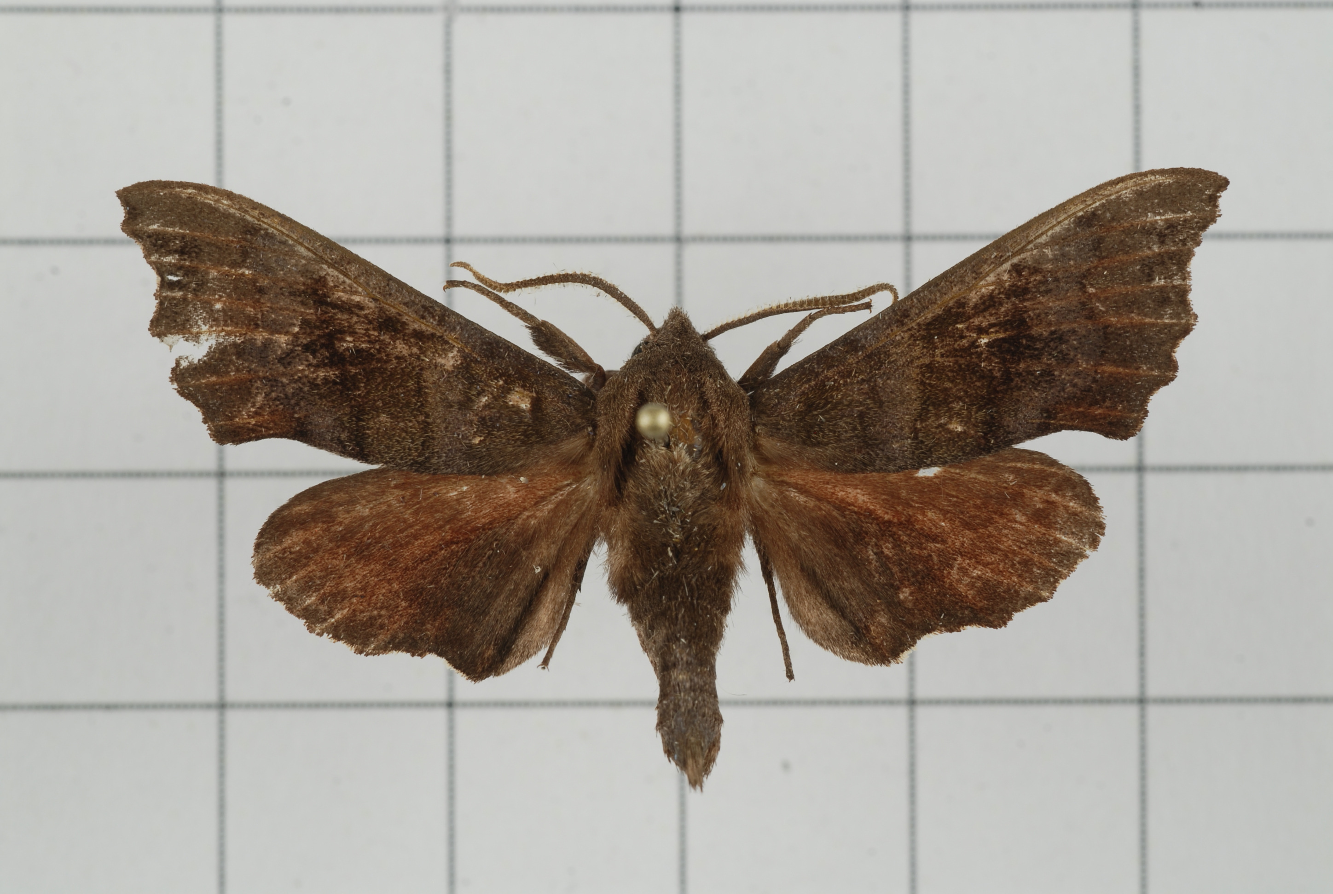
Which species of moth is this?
Cypoides chinensis
